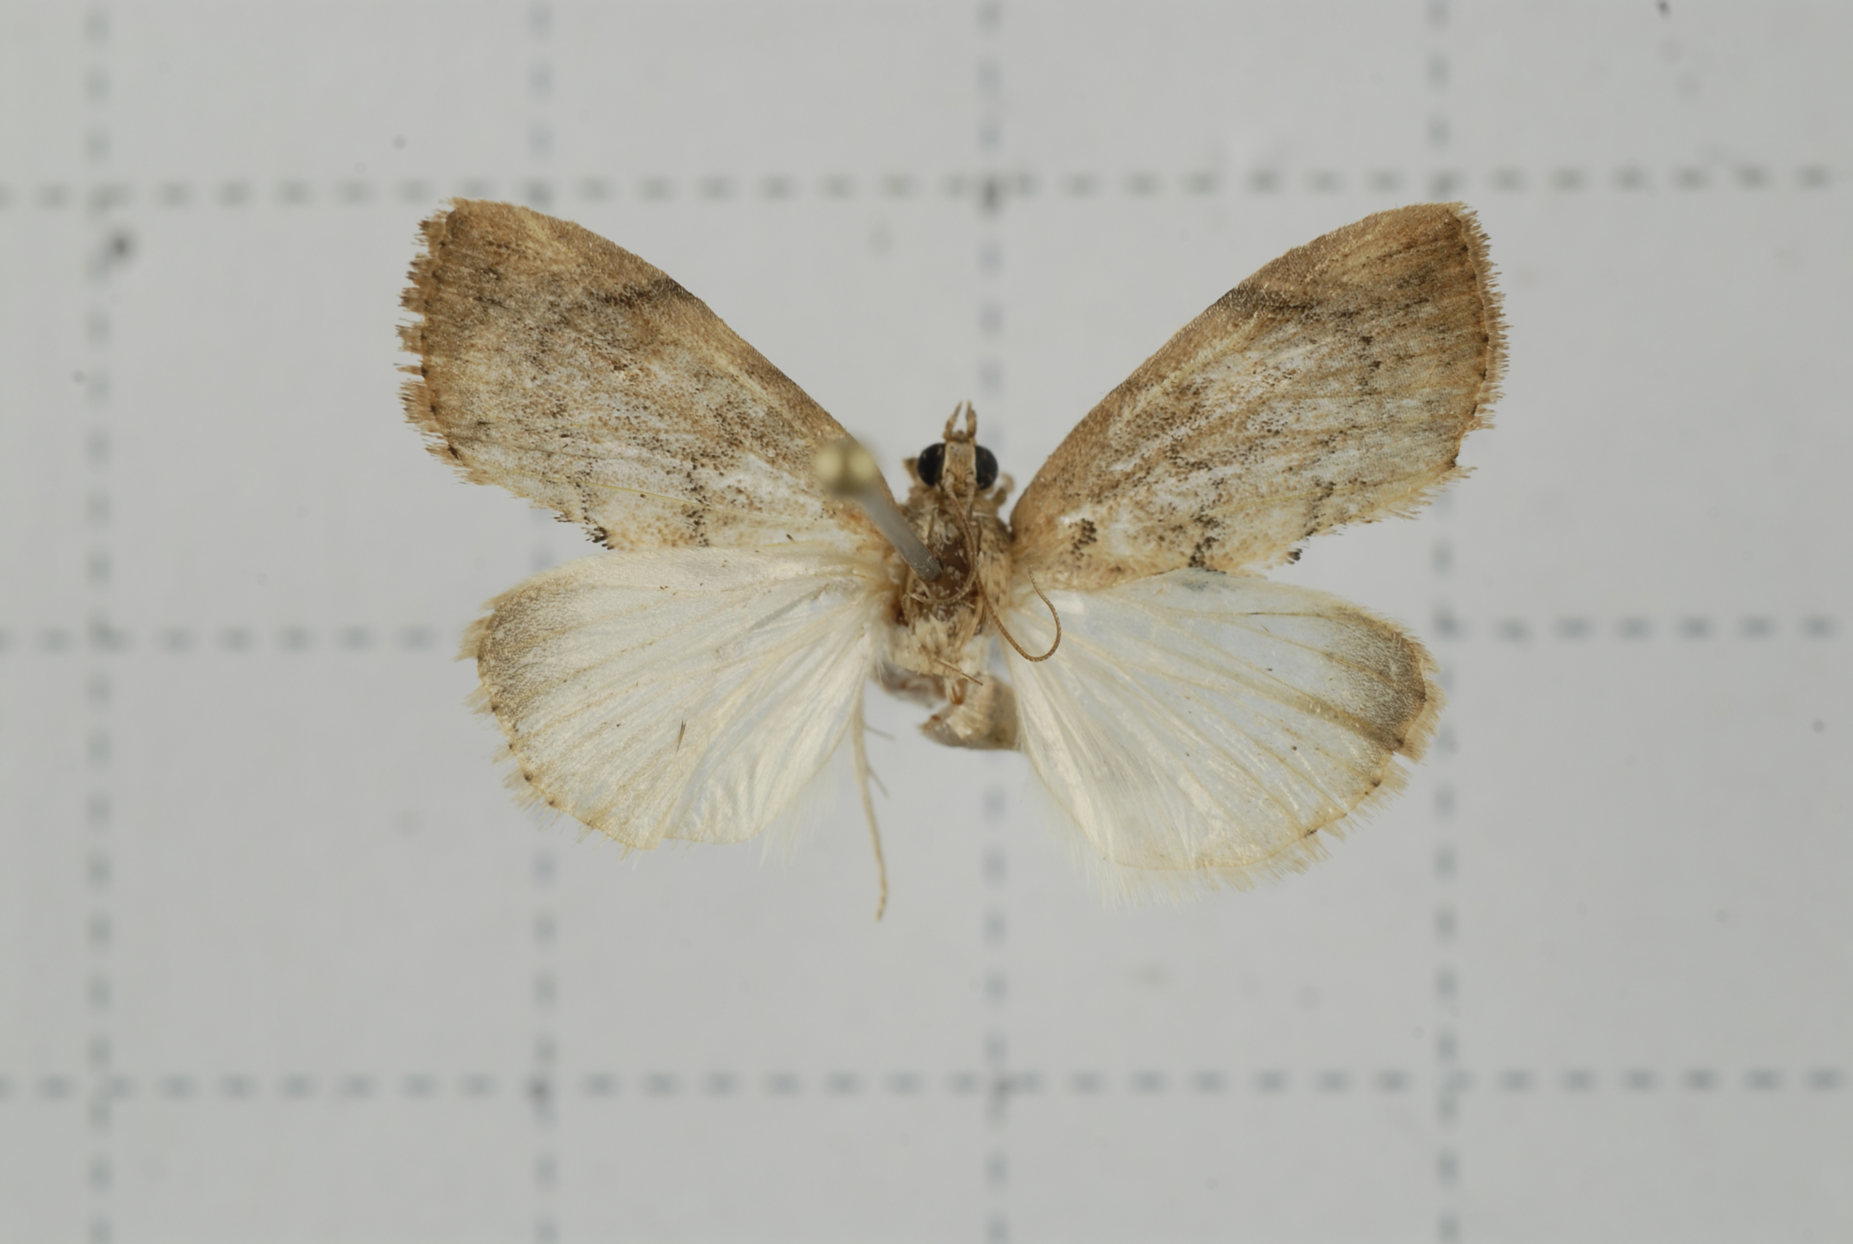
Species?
Crocidolomia pavonana
